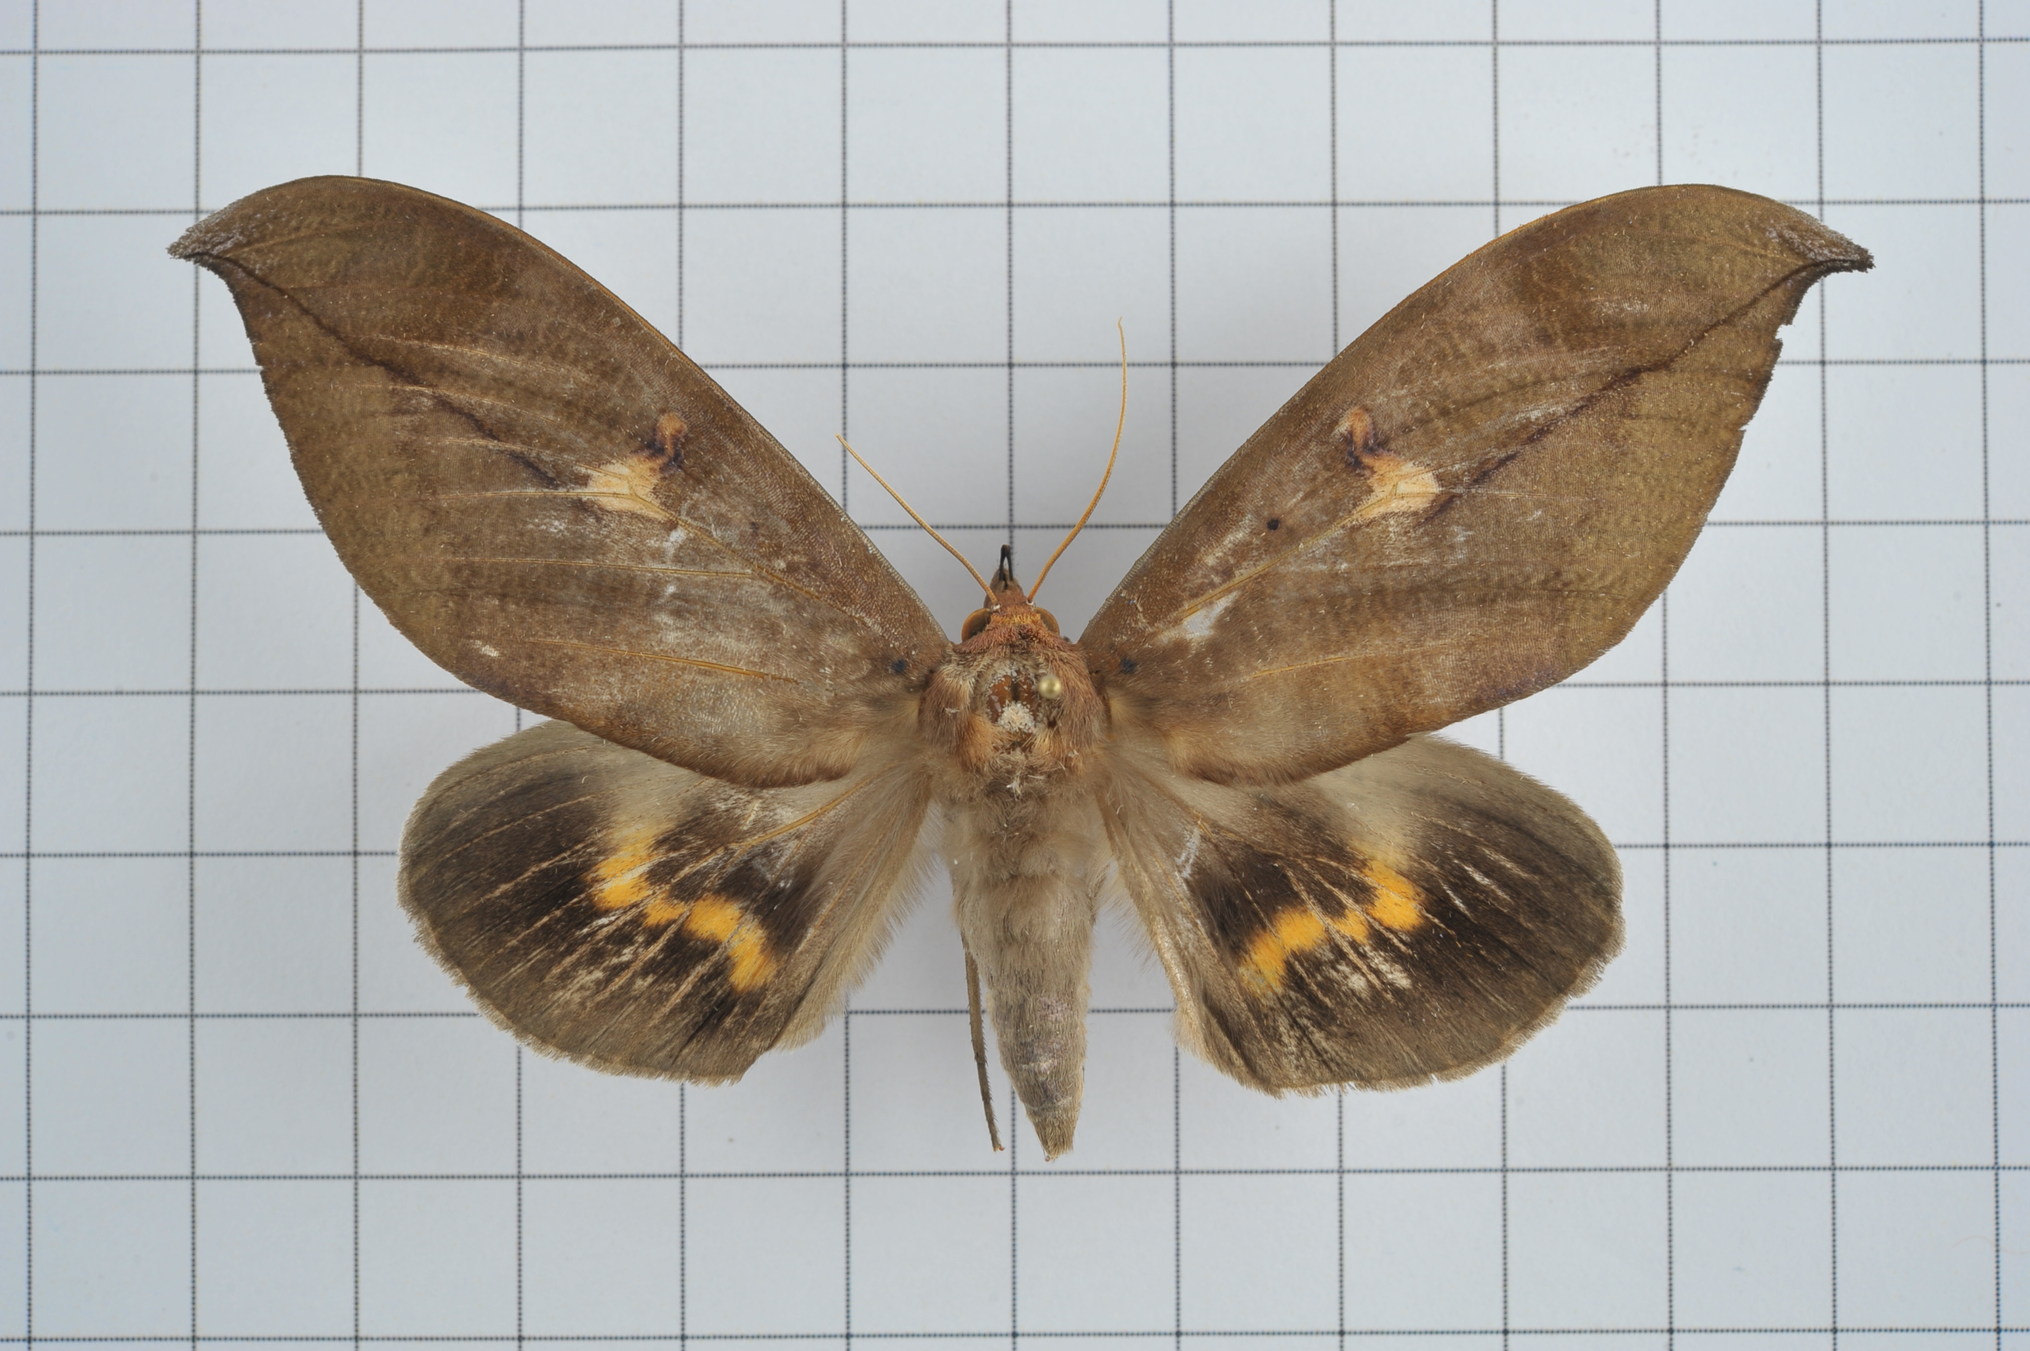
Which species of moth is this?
Phyllodes eyndhovii
